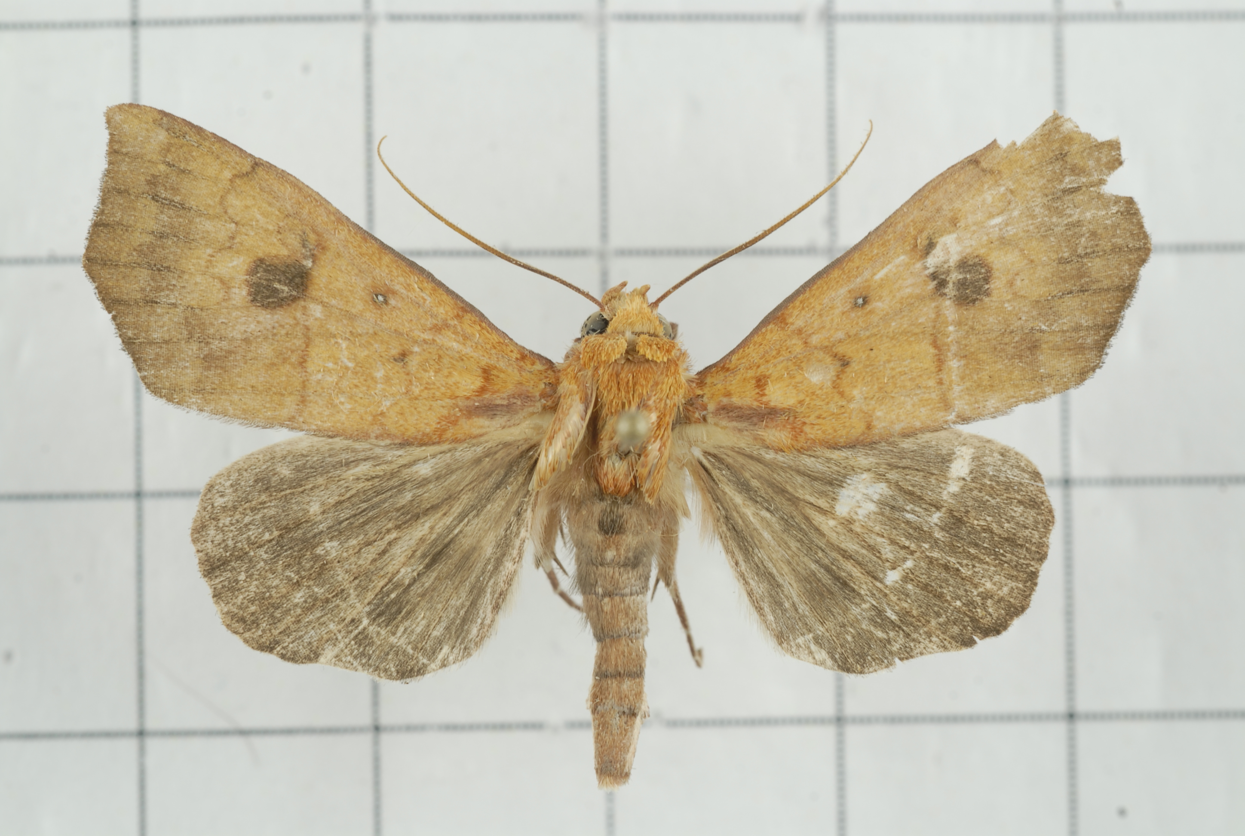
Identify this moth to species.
Rusicada combinans
